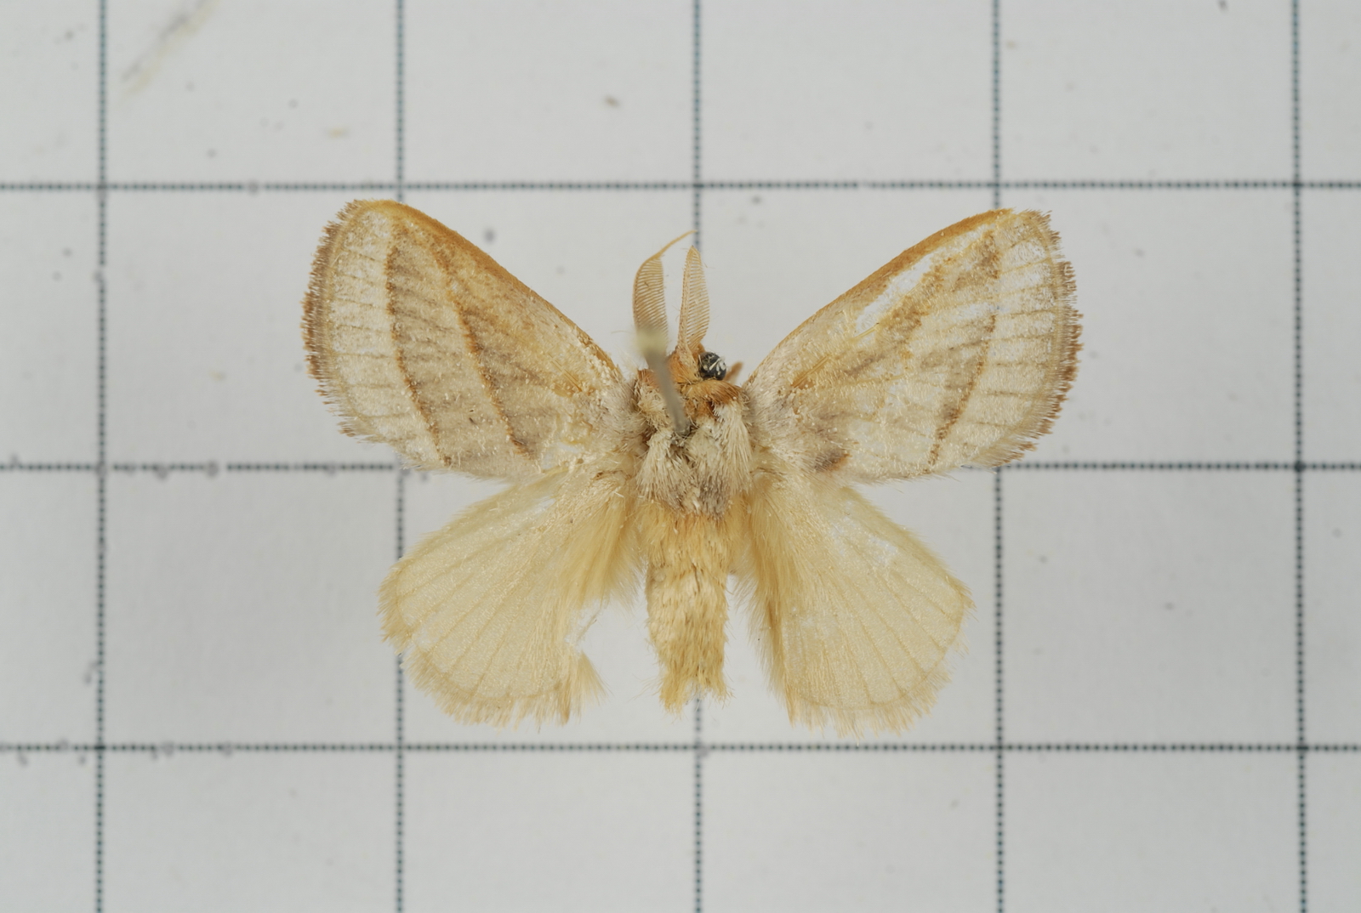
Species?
Cania heppneri
